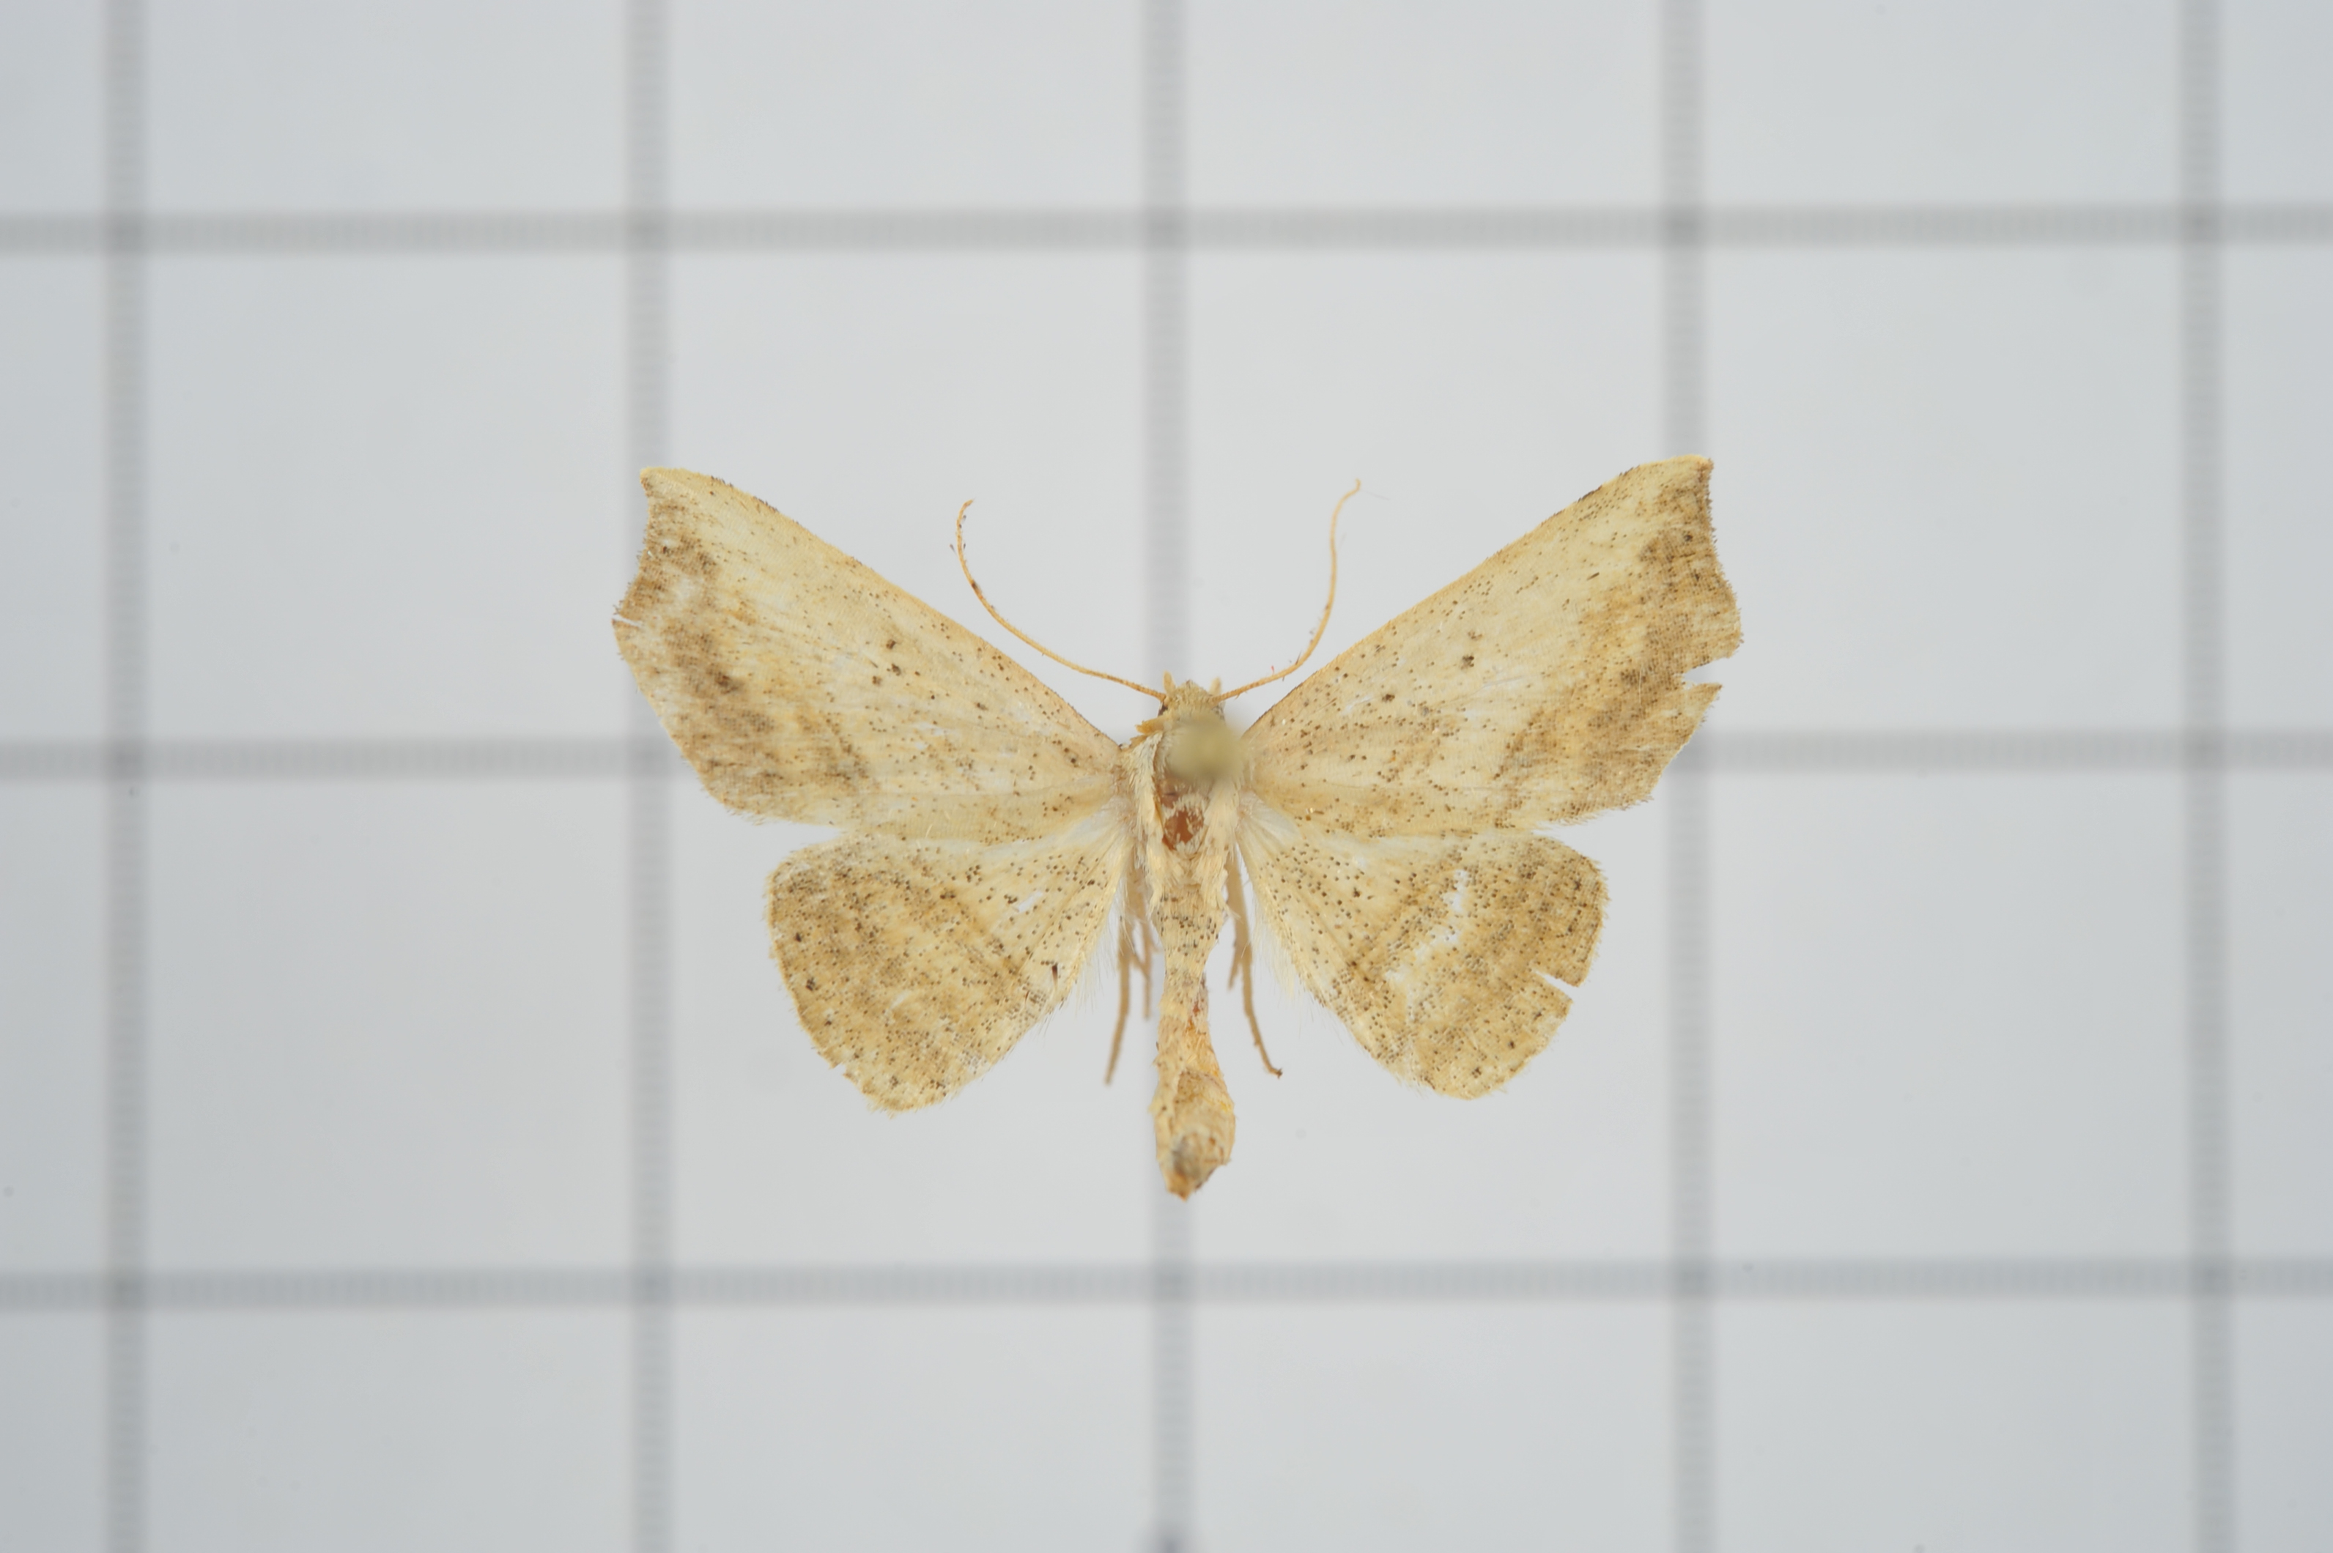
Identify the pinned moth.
Laspeyria diplochorda
